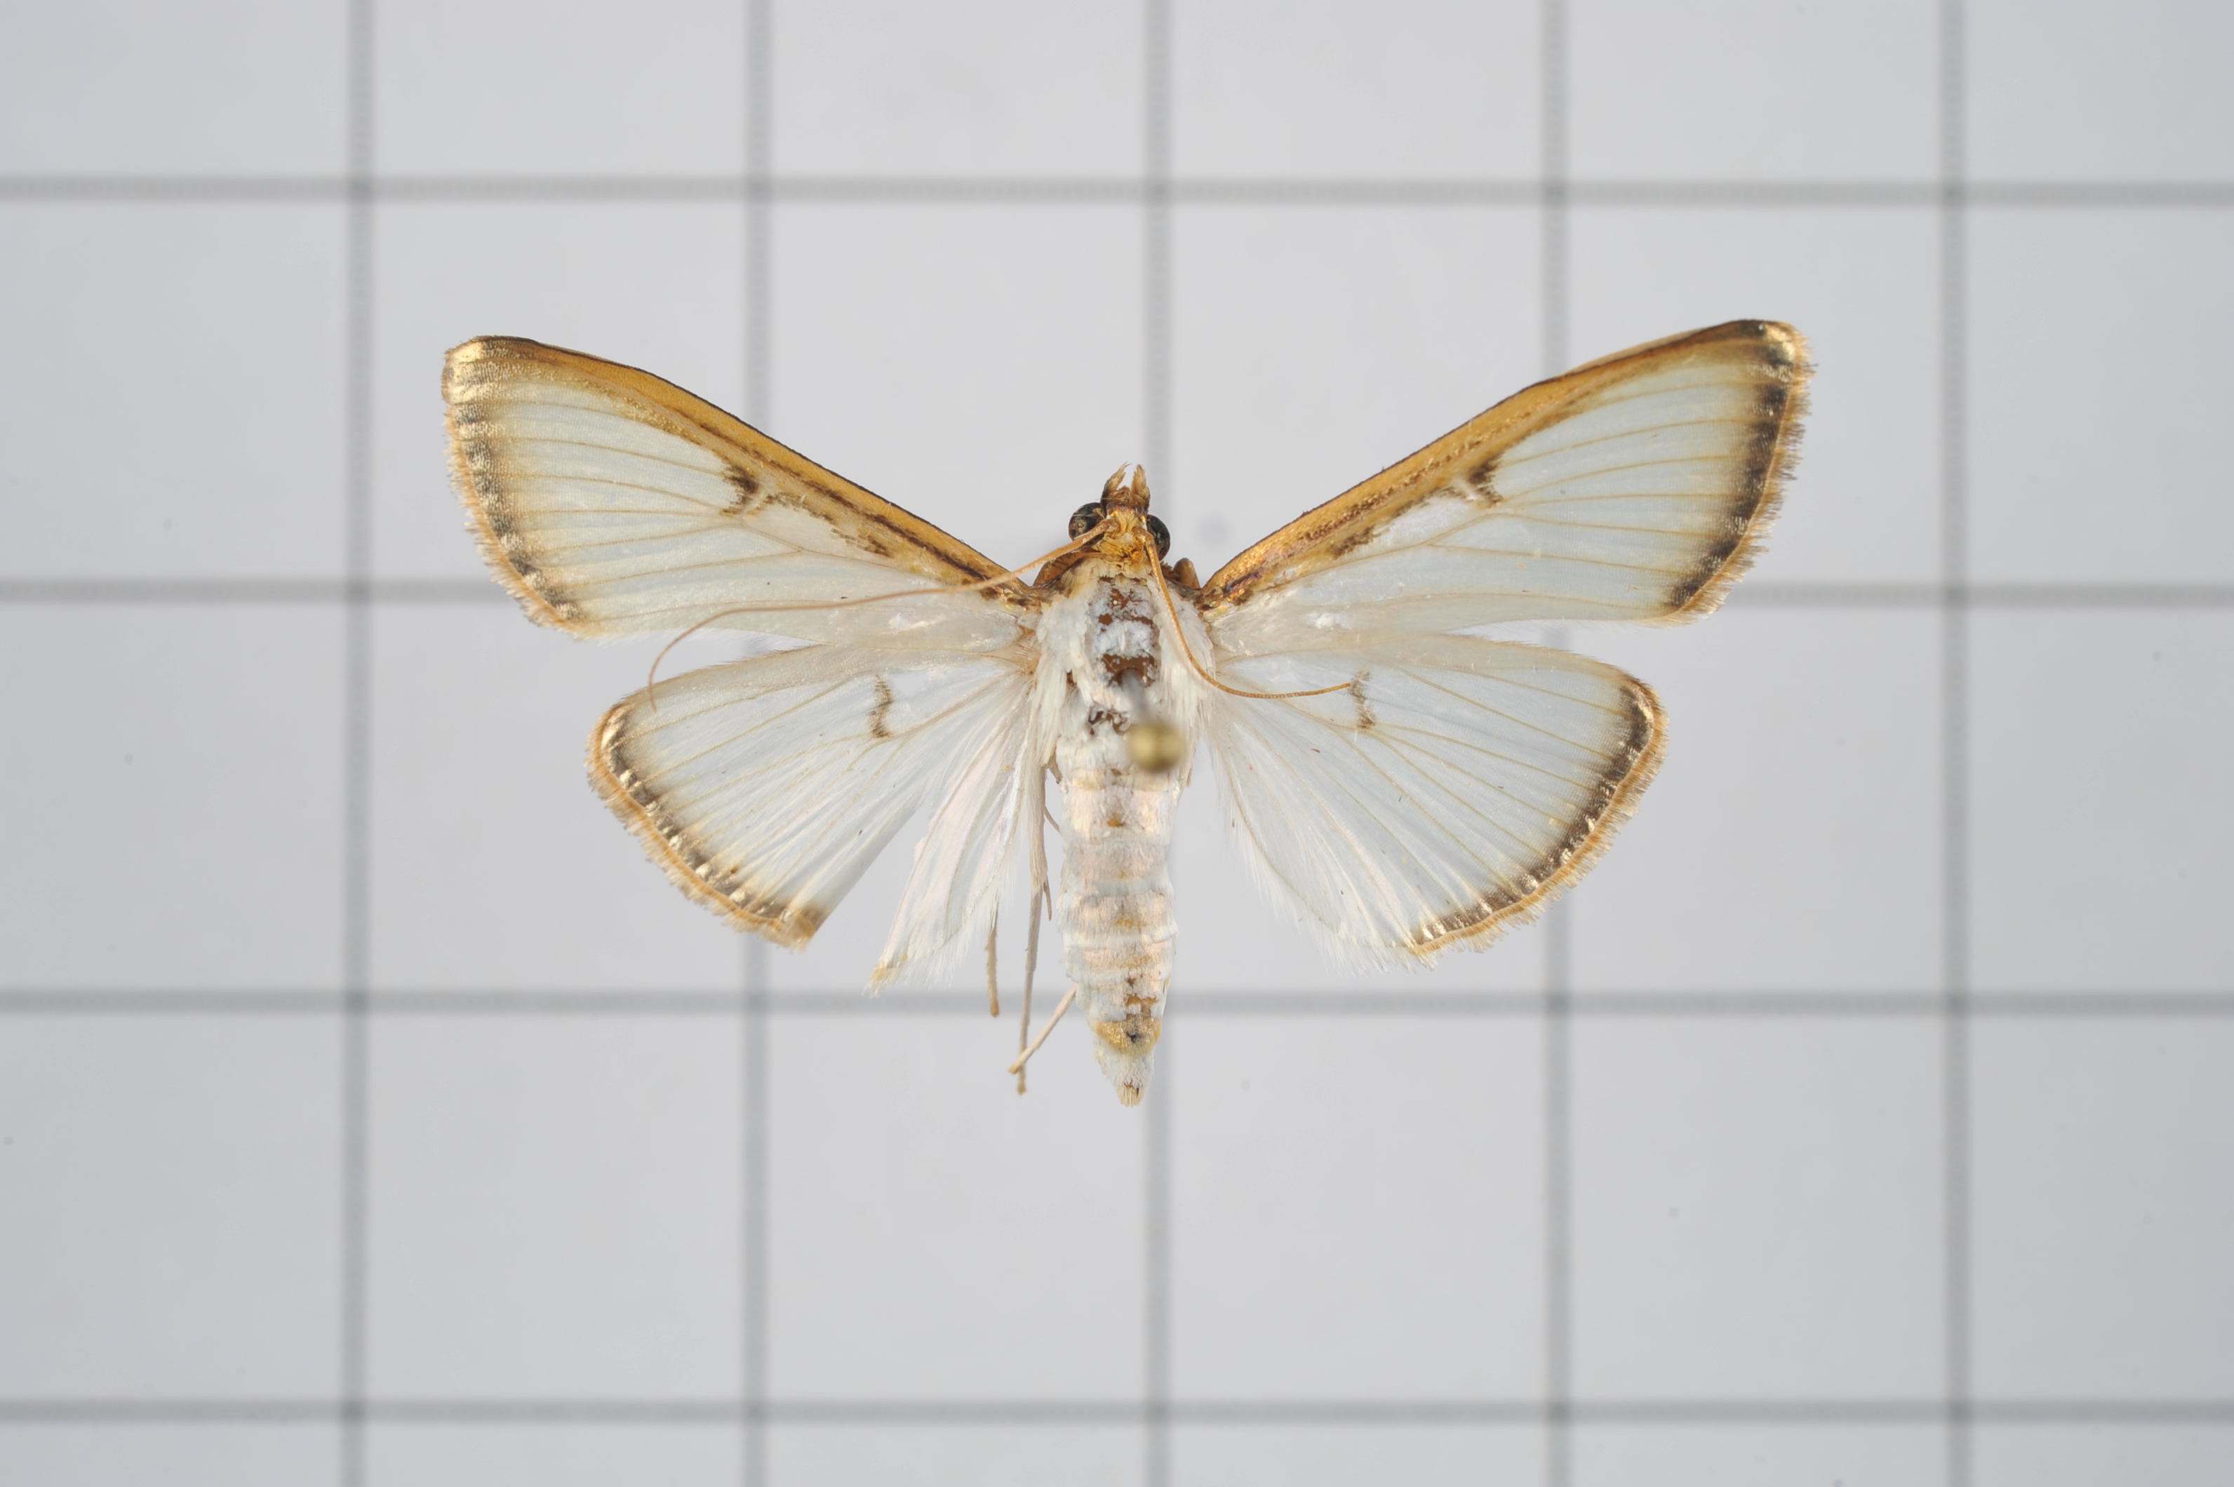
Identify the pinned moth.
Cydalima pfeifferae
